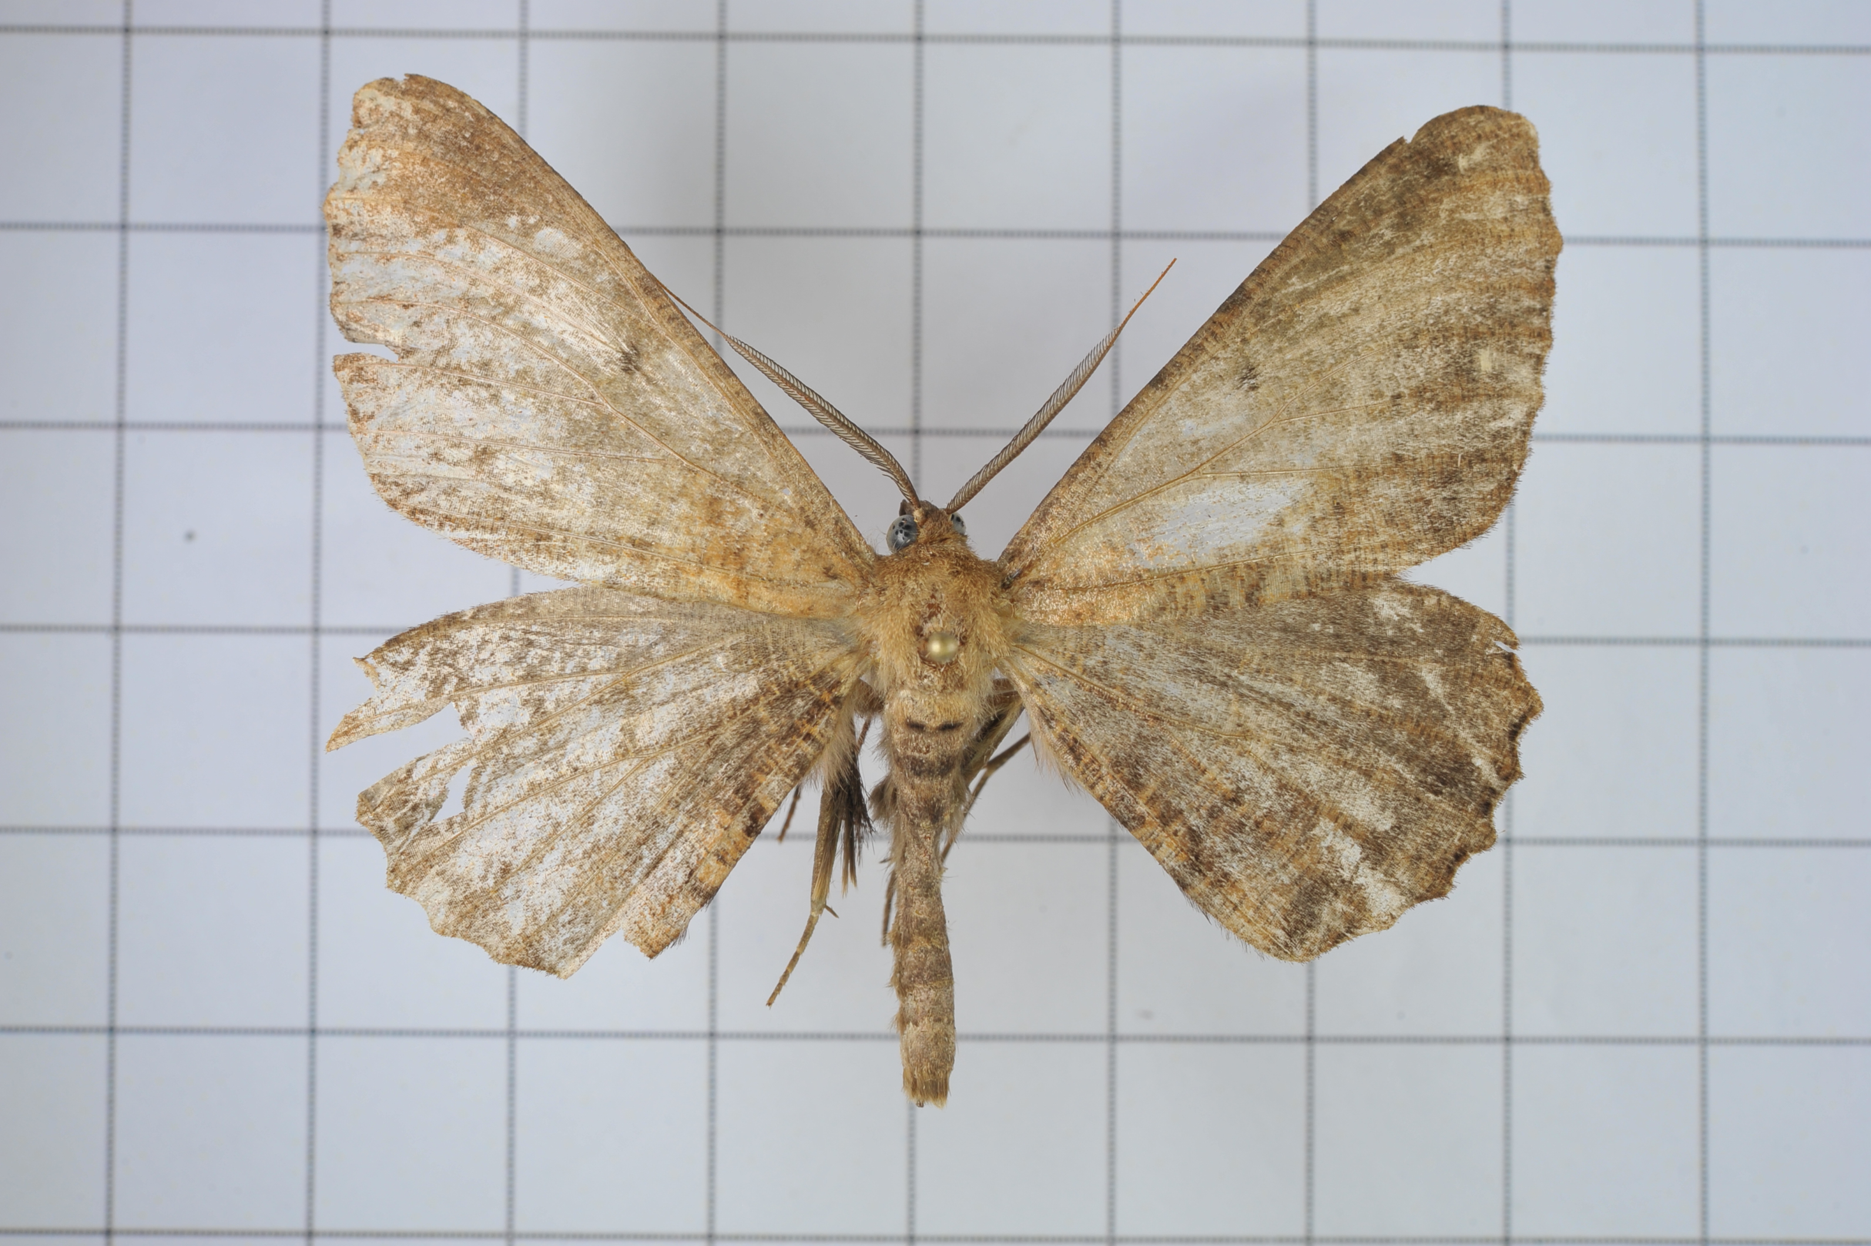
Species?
Chorodna creataria
